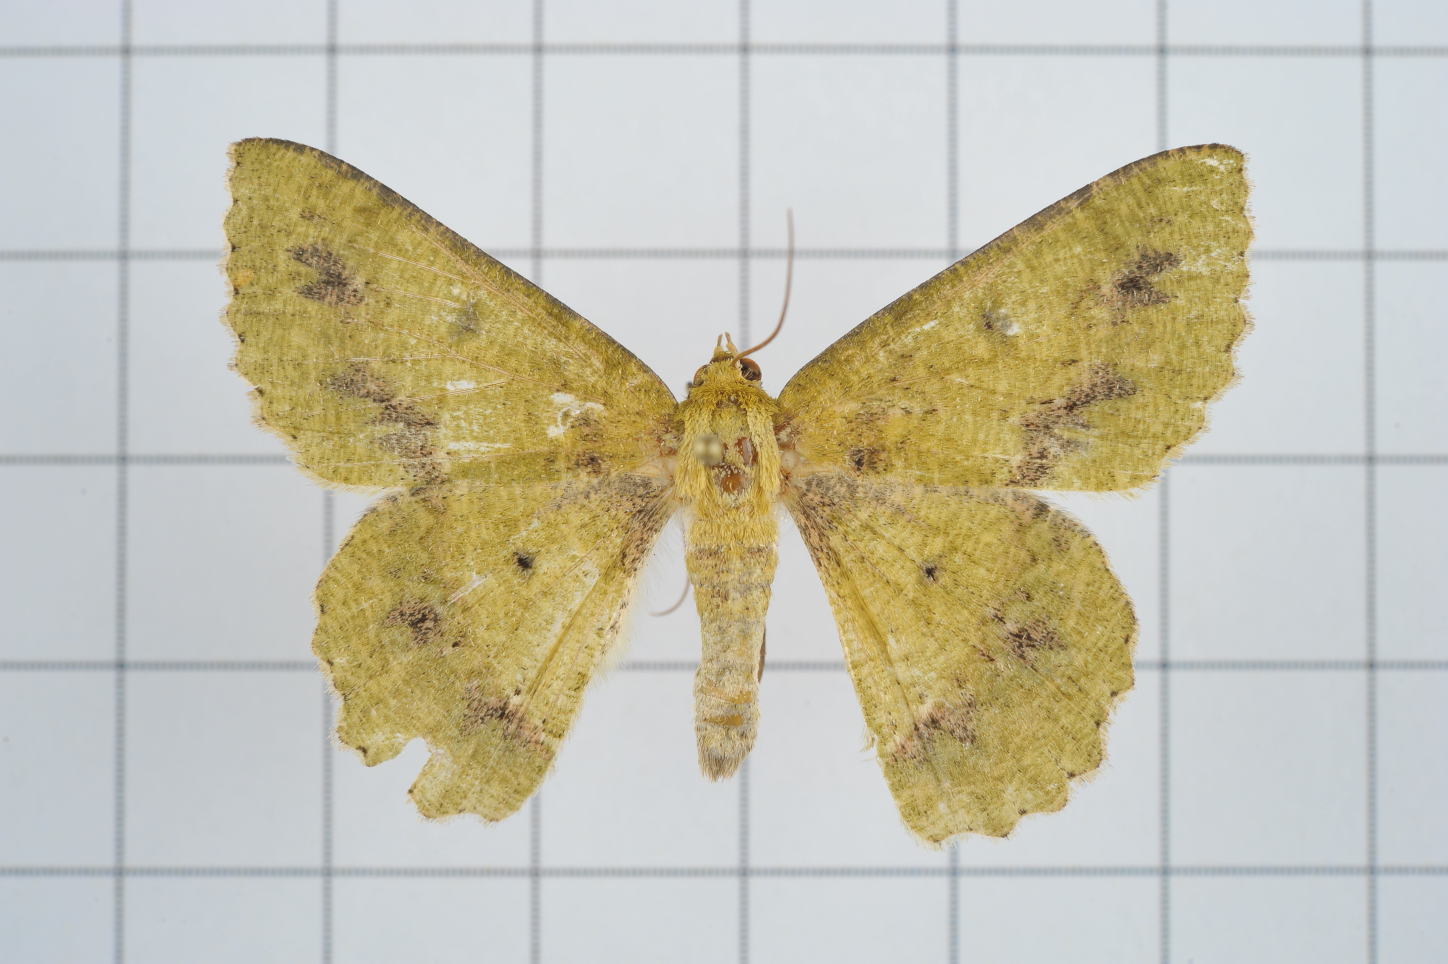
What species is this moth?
Herochroma cristata
